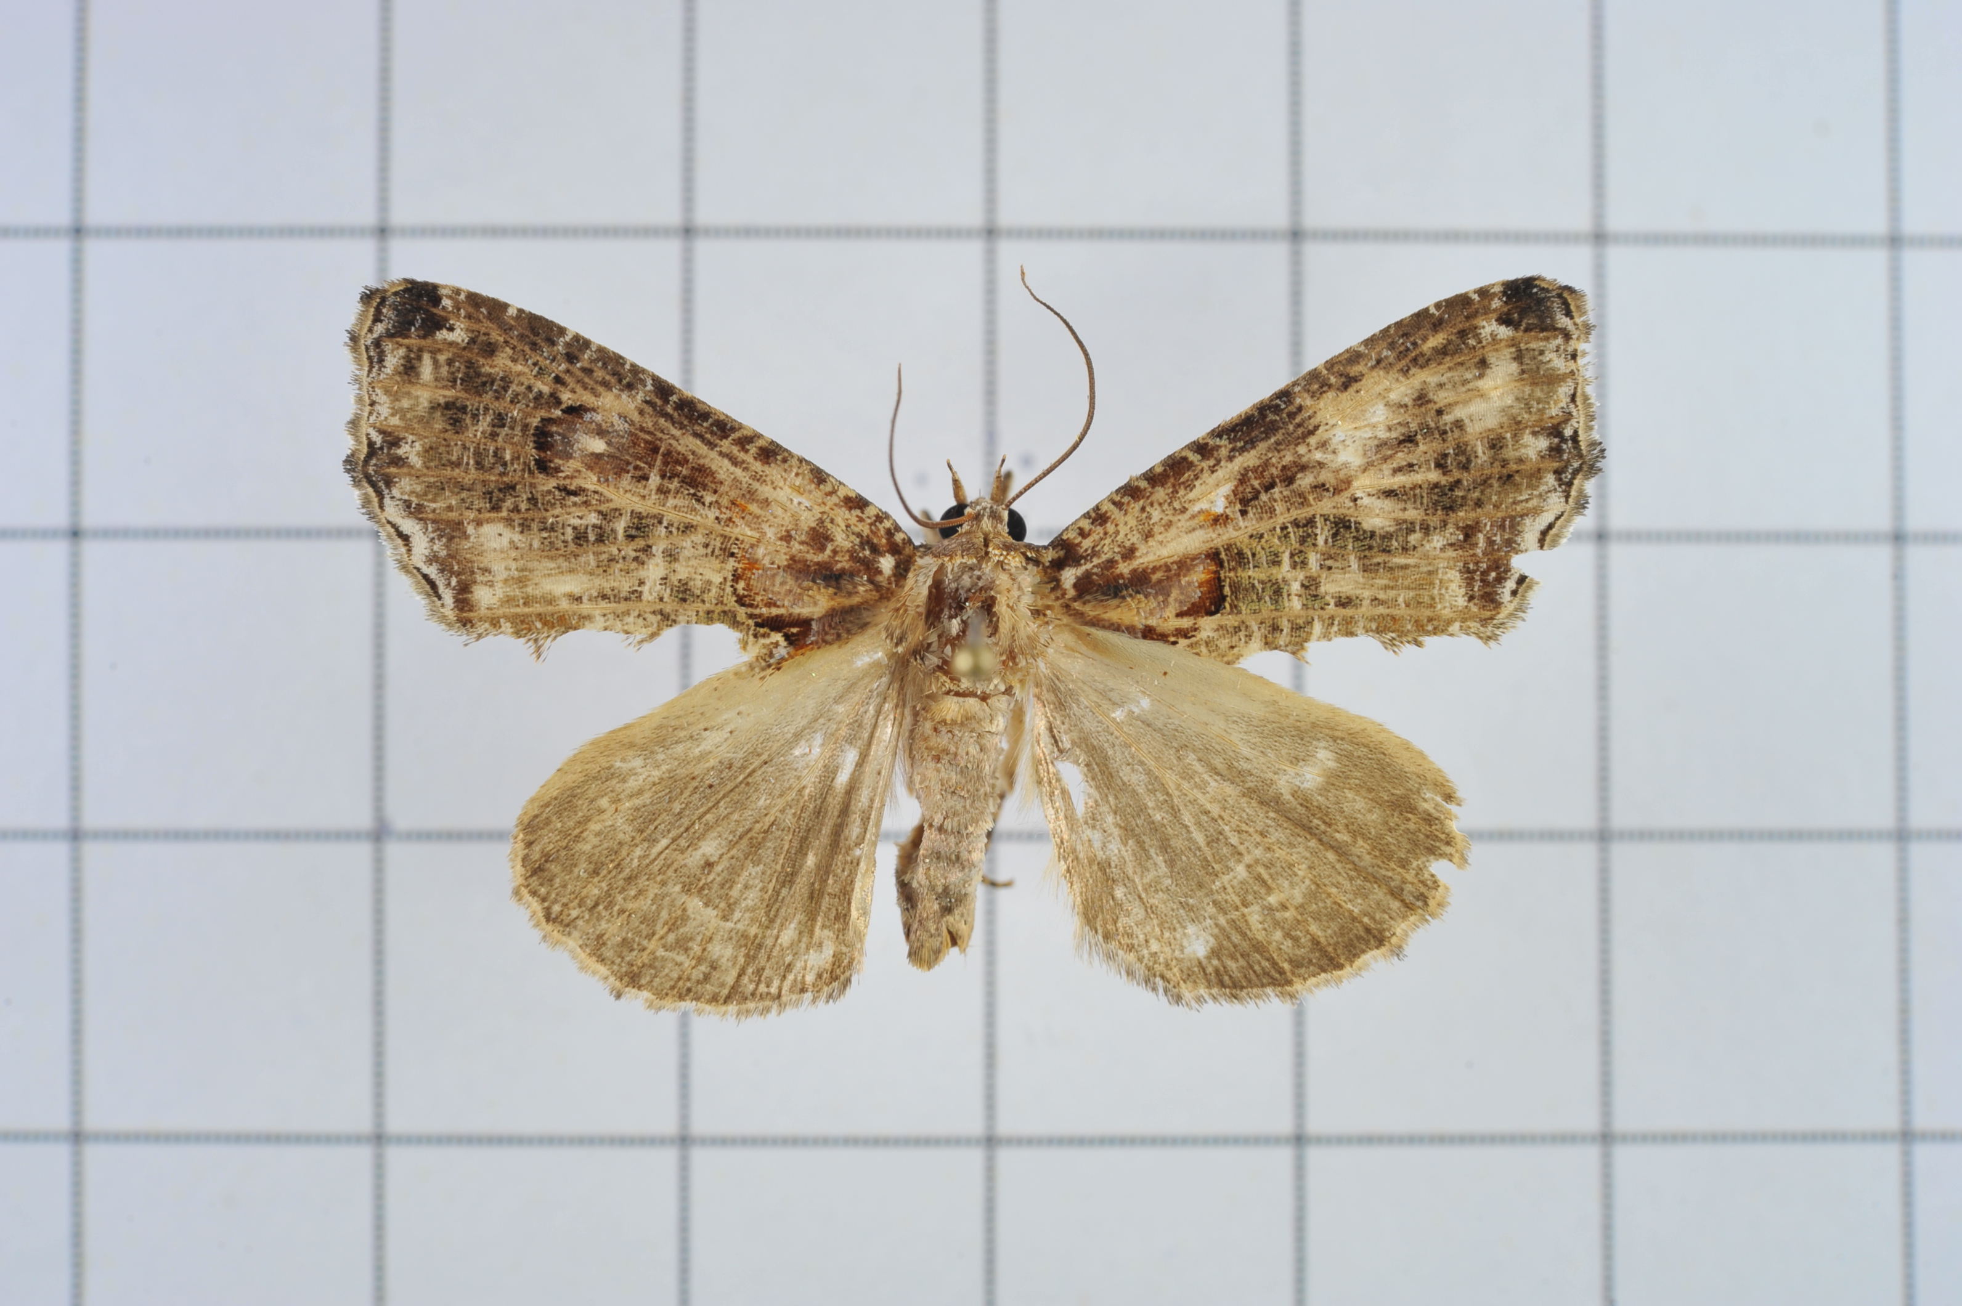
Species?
Pilipectus taiwanus
